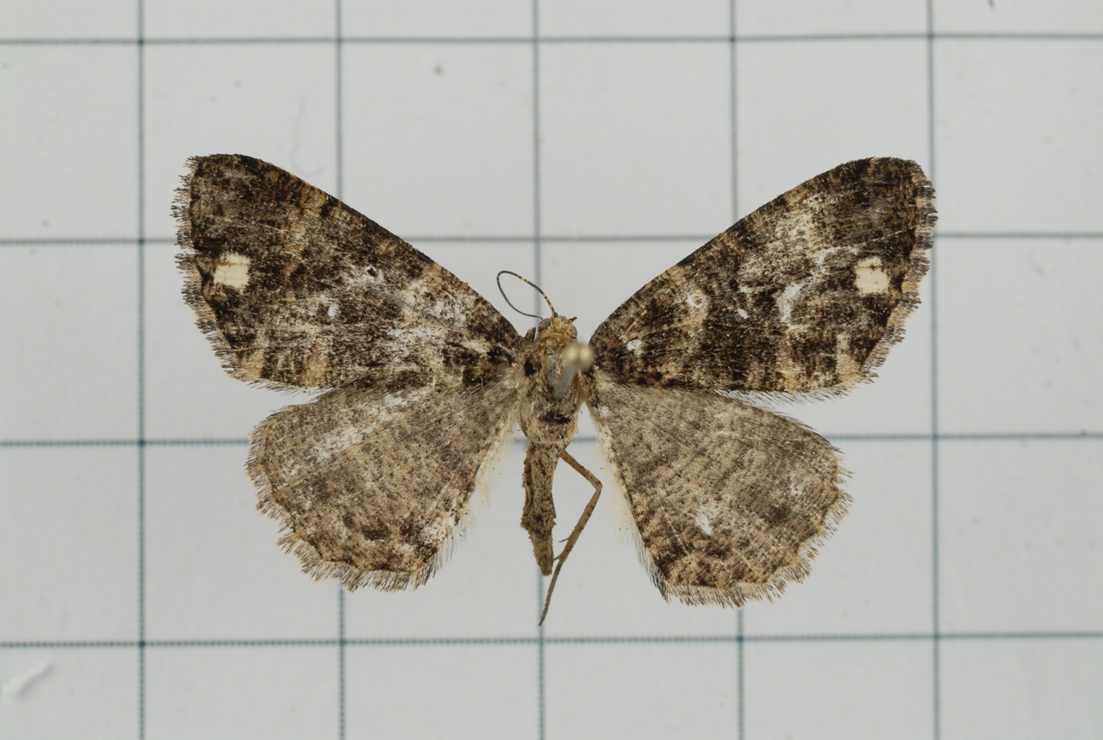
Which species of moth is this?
Parectropis subflava
